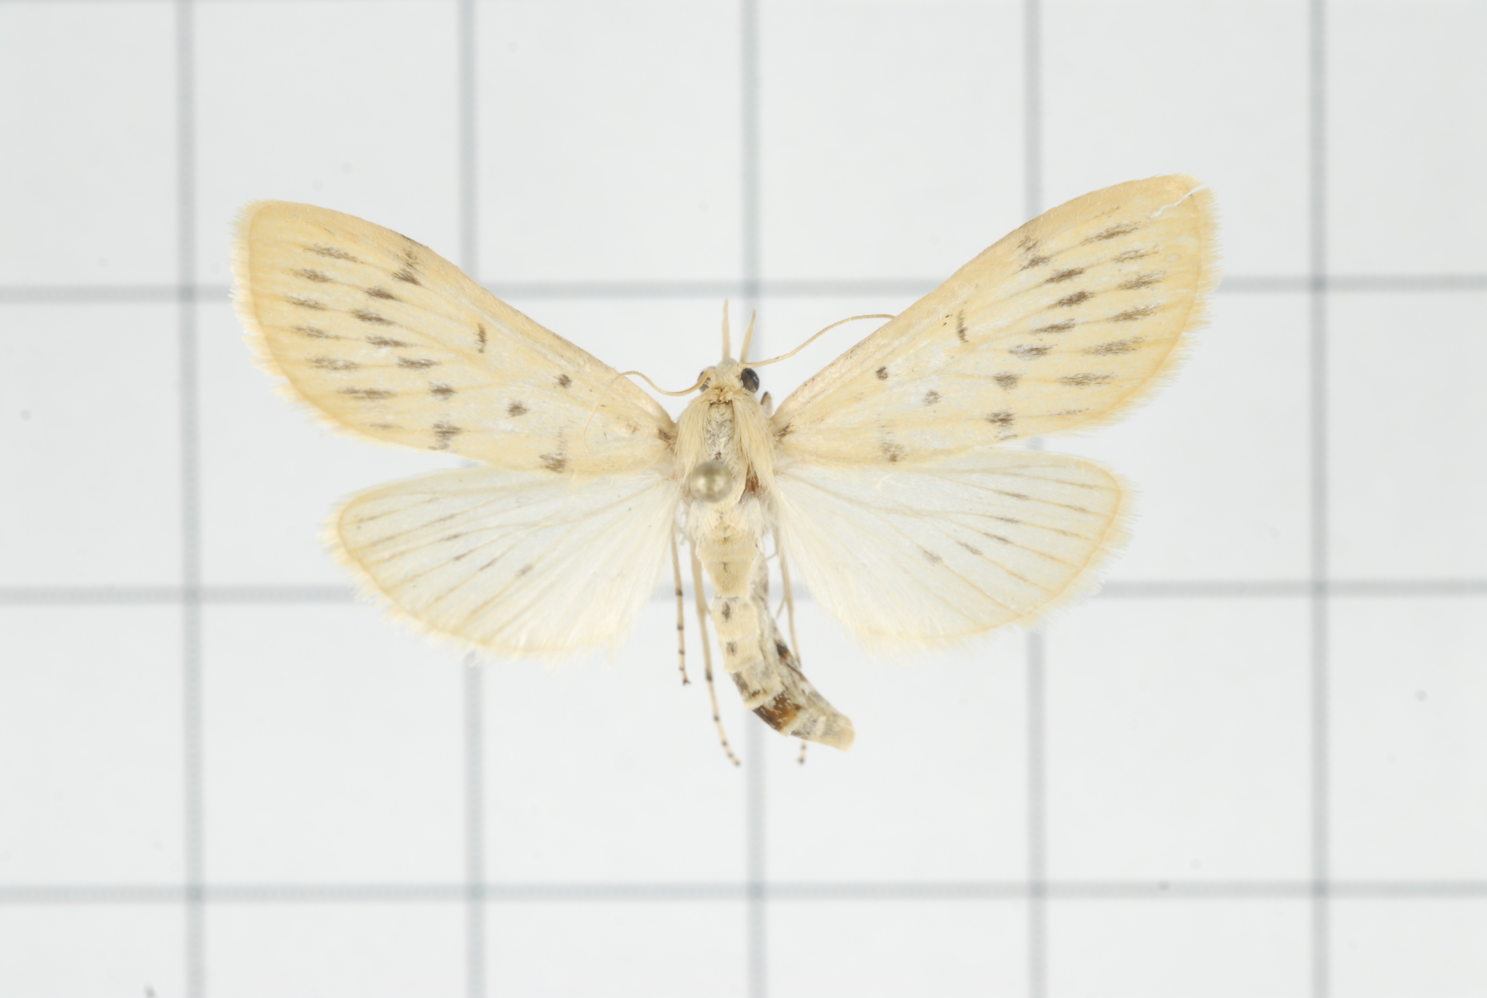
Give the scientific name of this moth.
Epipagis setinalis
